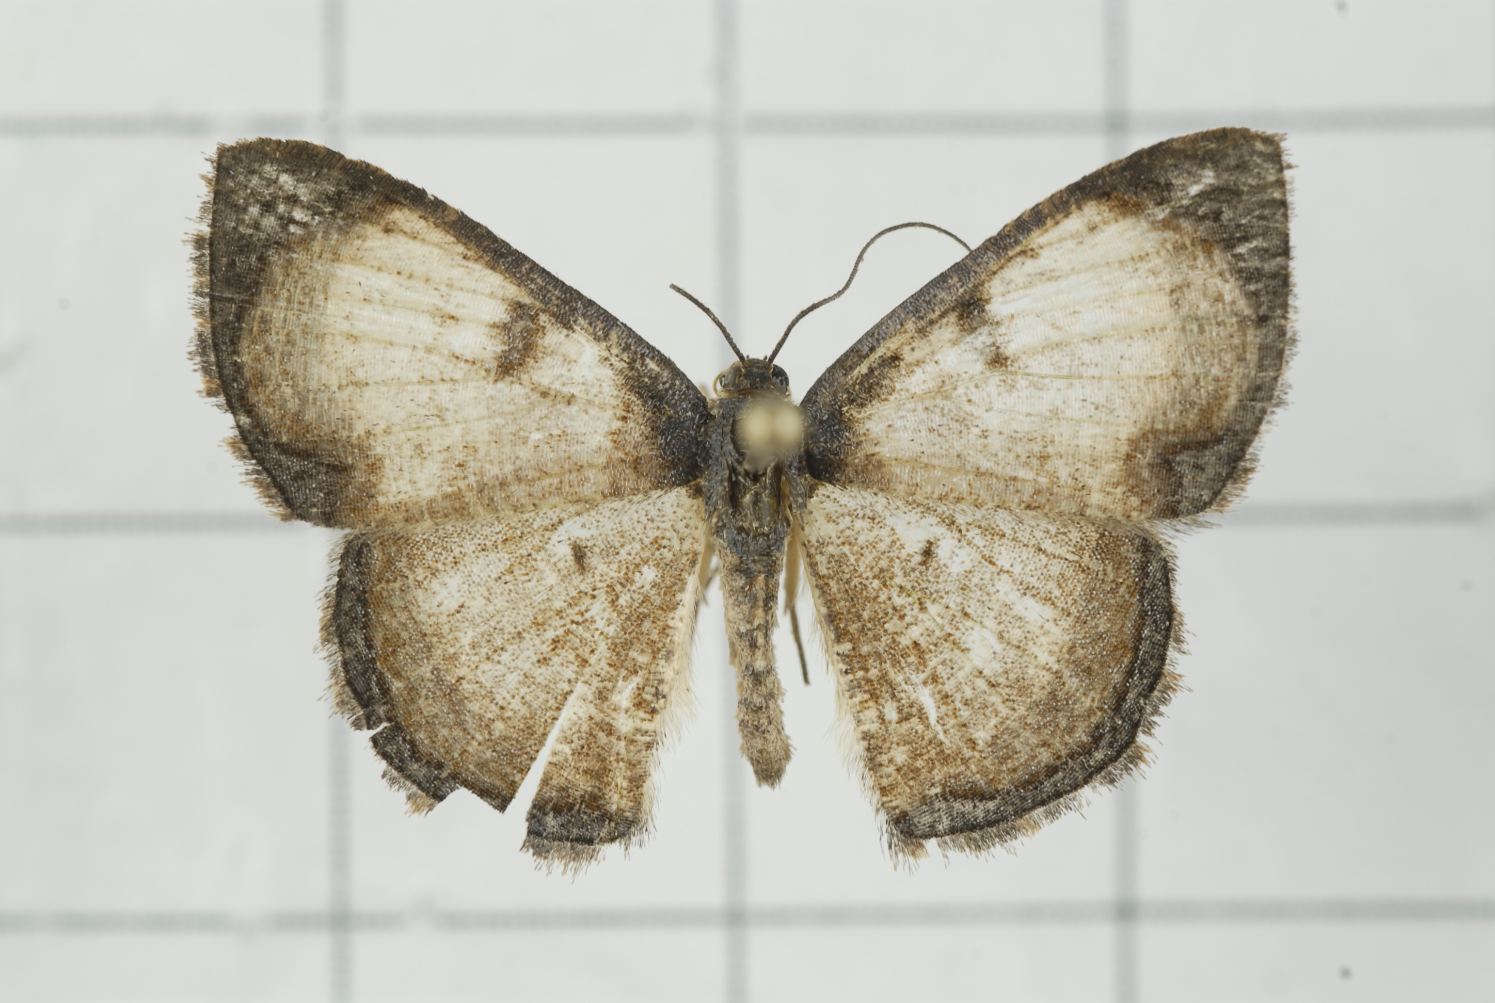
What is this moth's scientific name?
Hydatocapnia gemina
